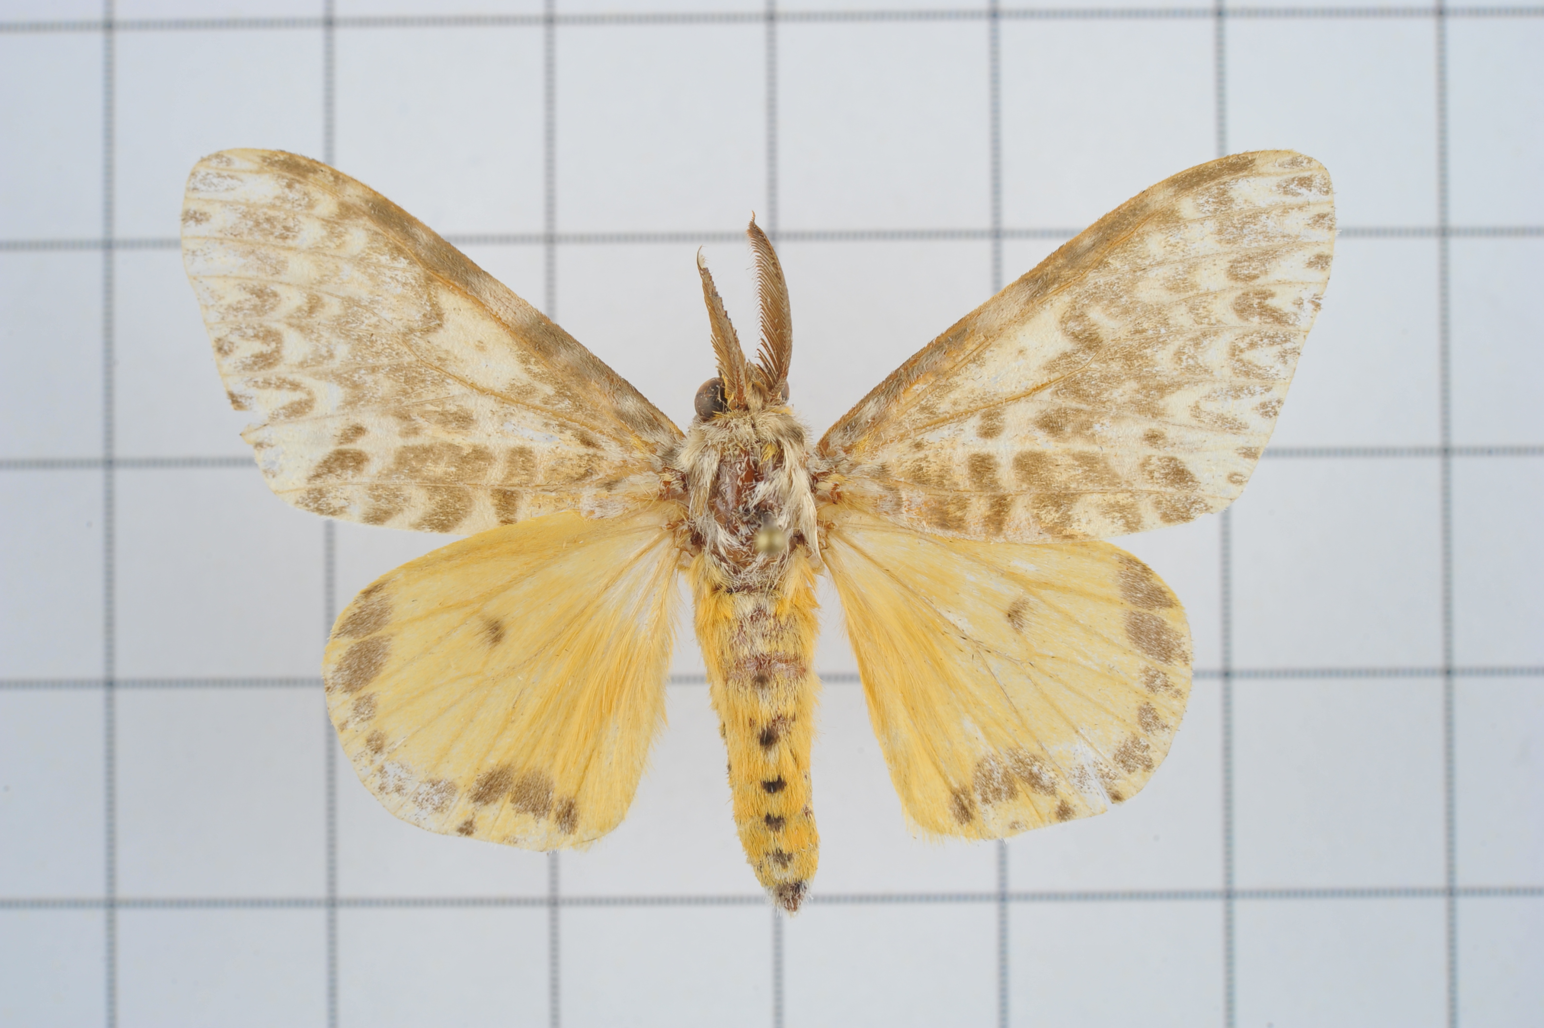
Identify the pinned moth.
Lymantria mathura subpallida
